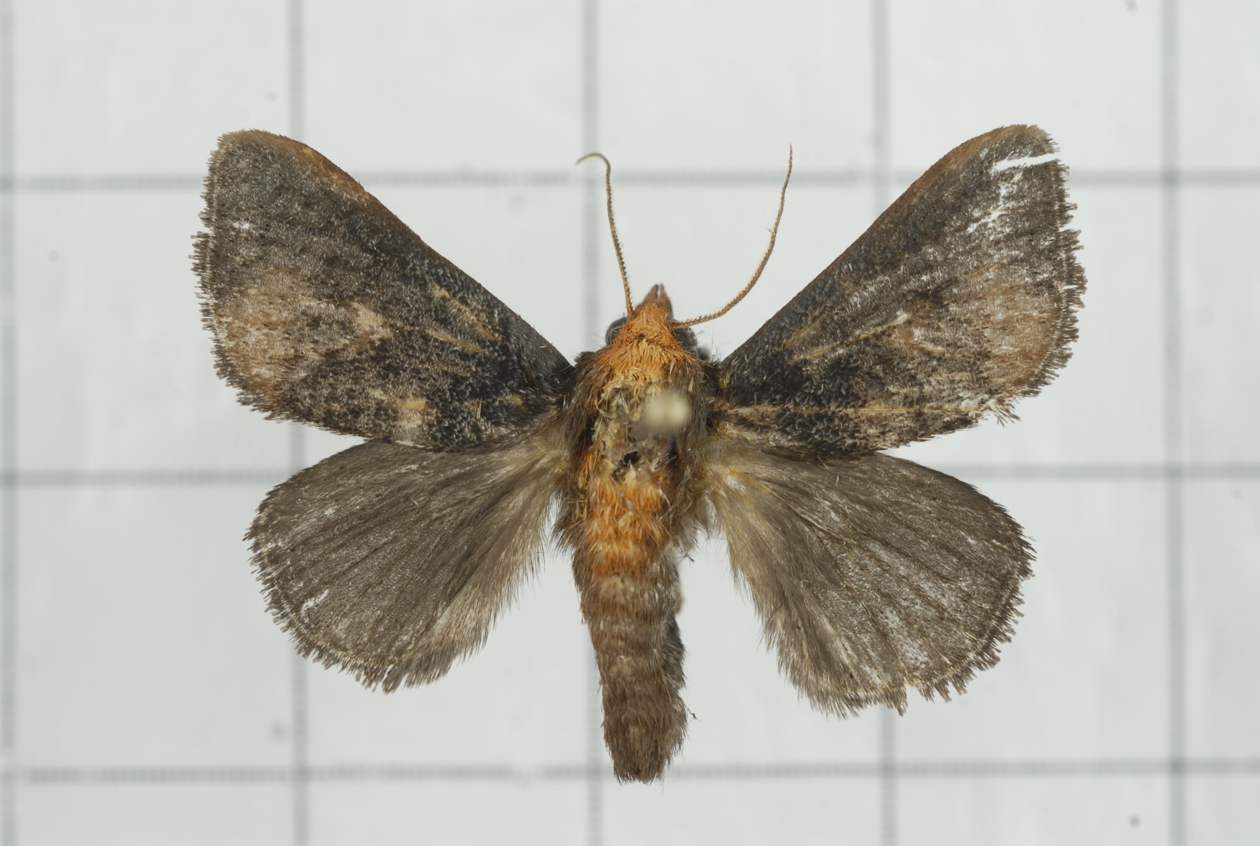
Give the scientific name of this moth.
Iraga rugosa
